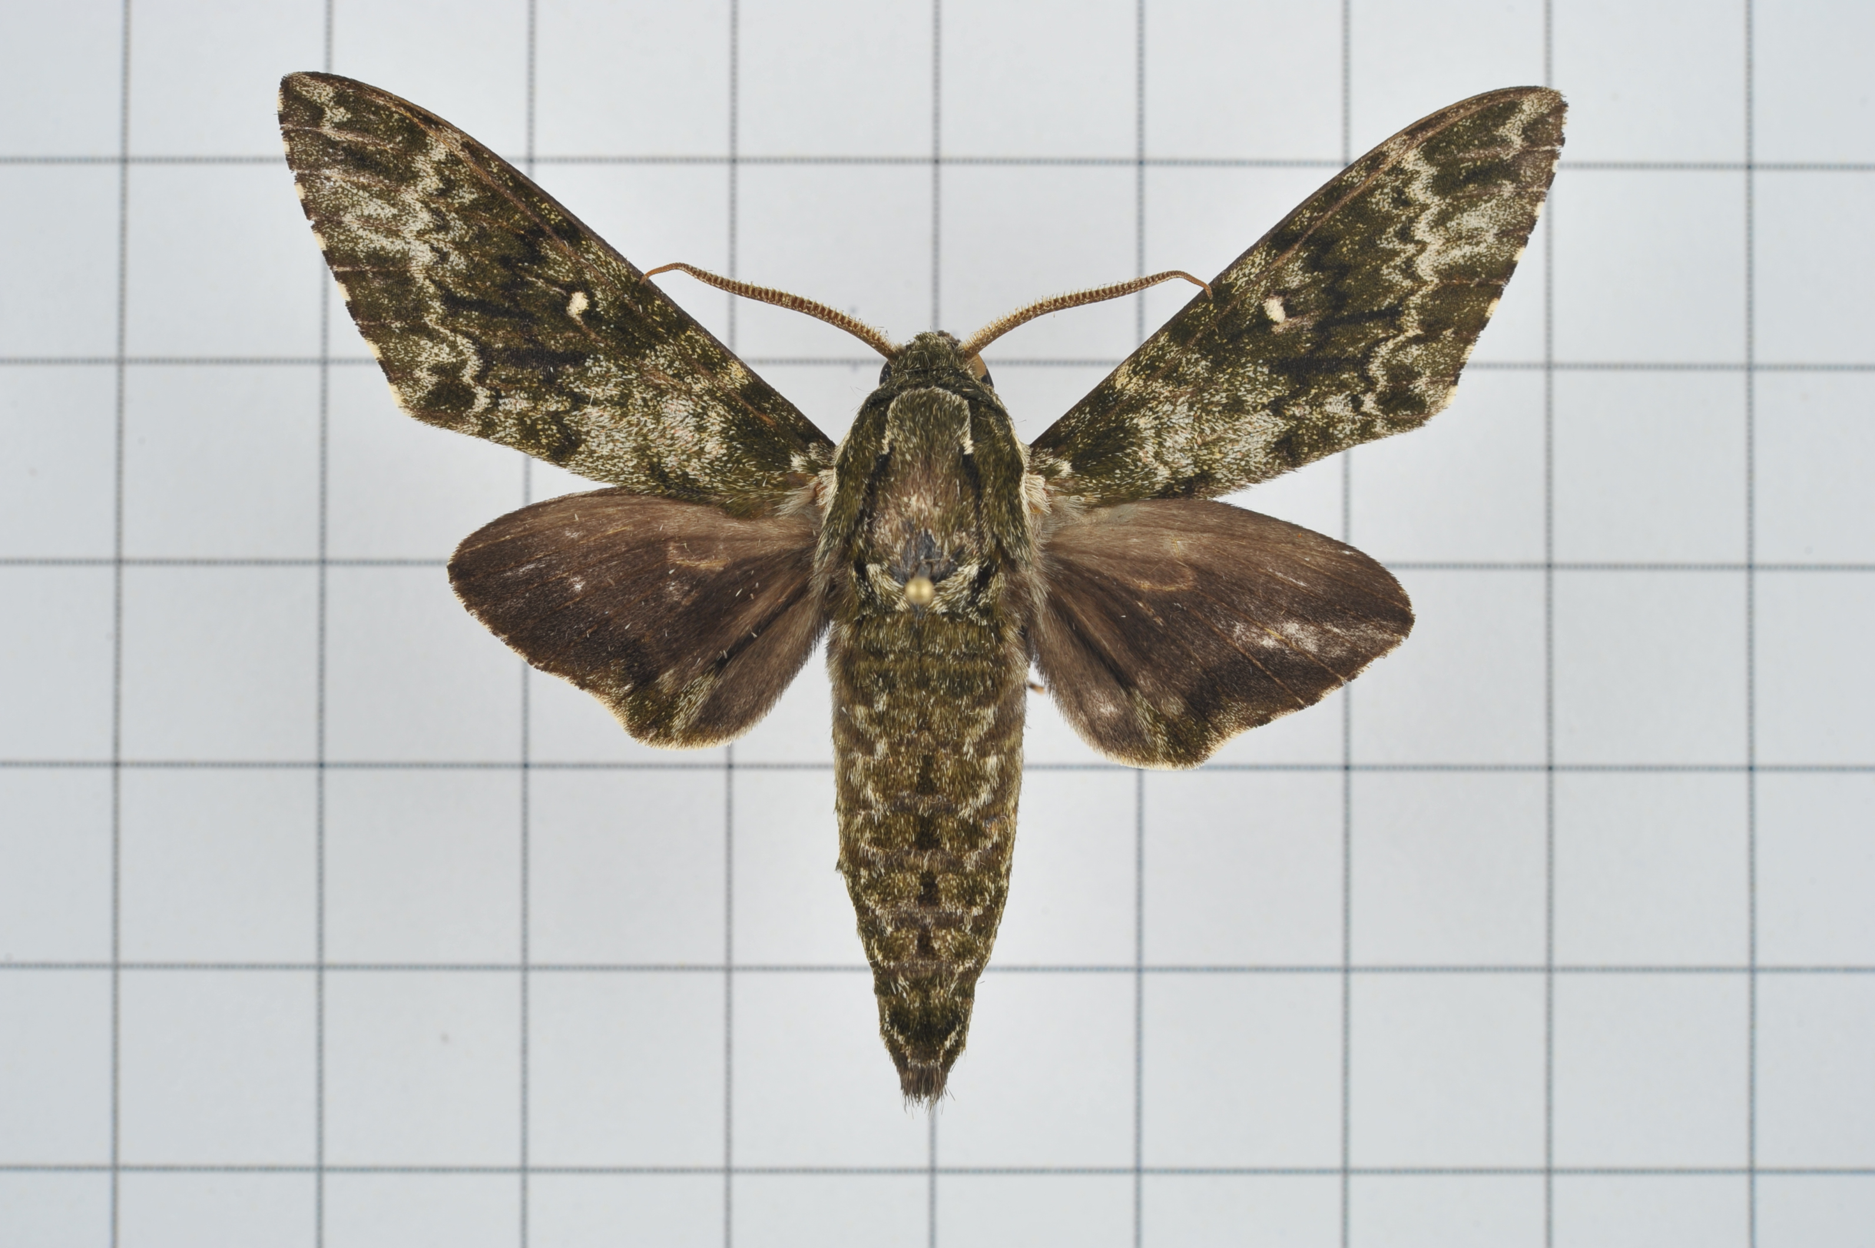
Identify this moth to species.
Dolbina formosana
